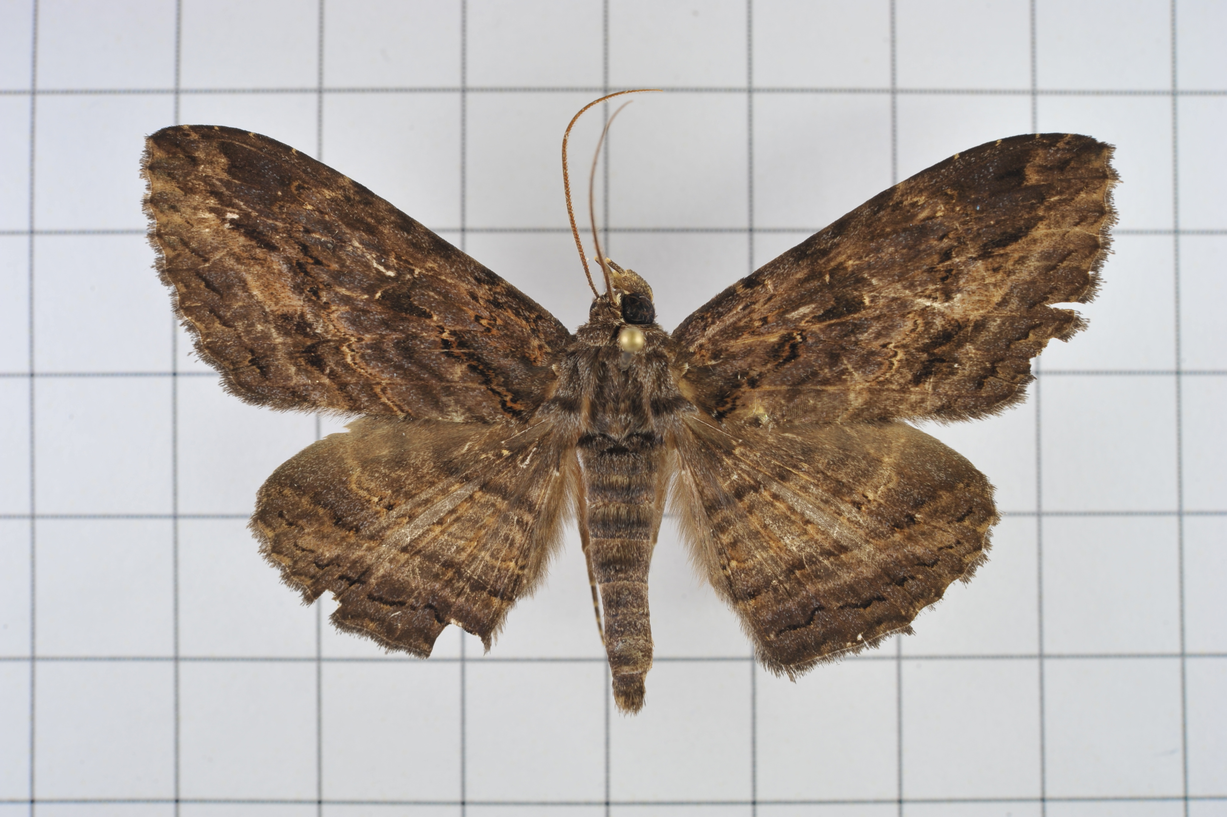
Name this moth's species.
Anisoneura salebrosa
